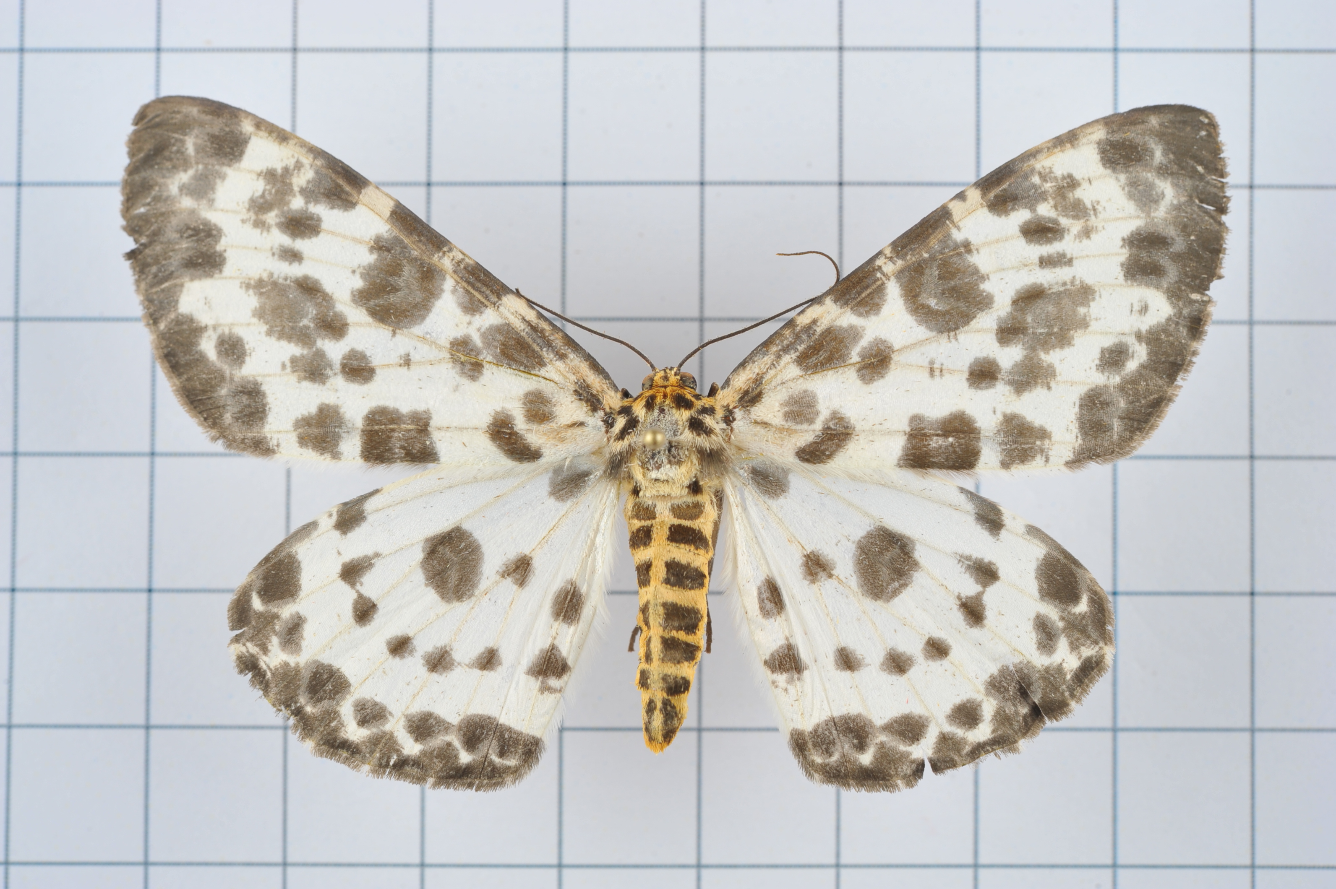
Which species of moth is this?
Parapercnia giraffata
